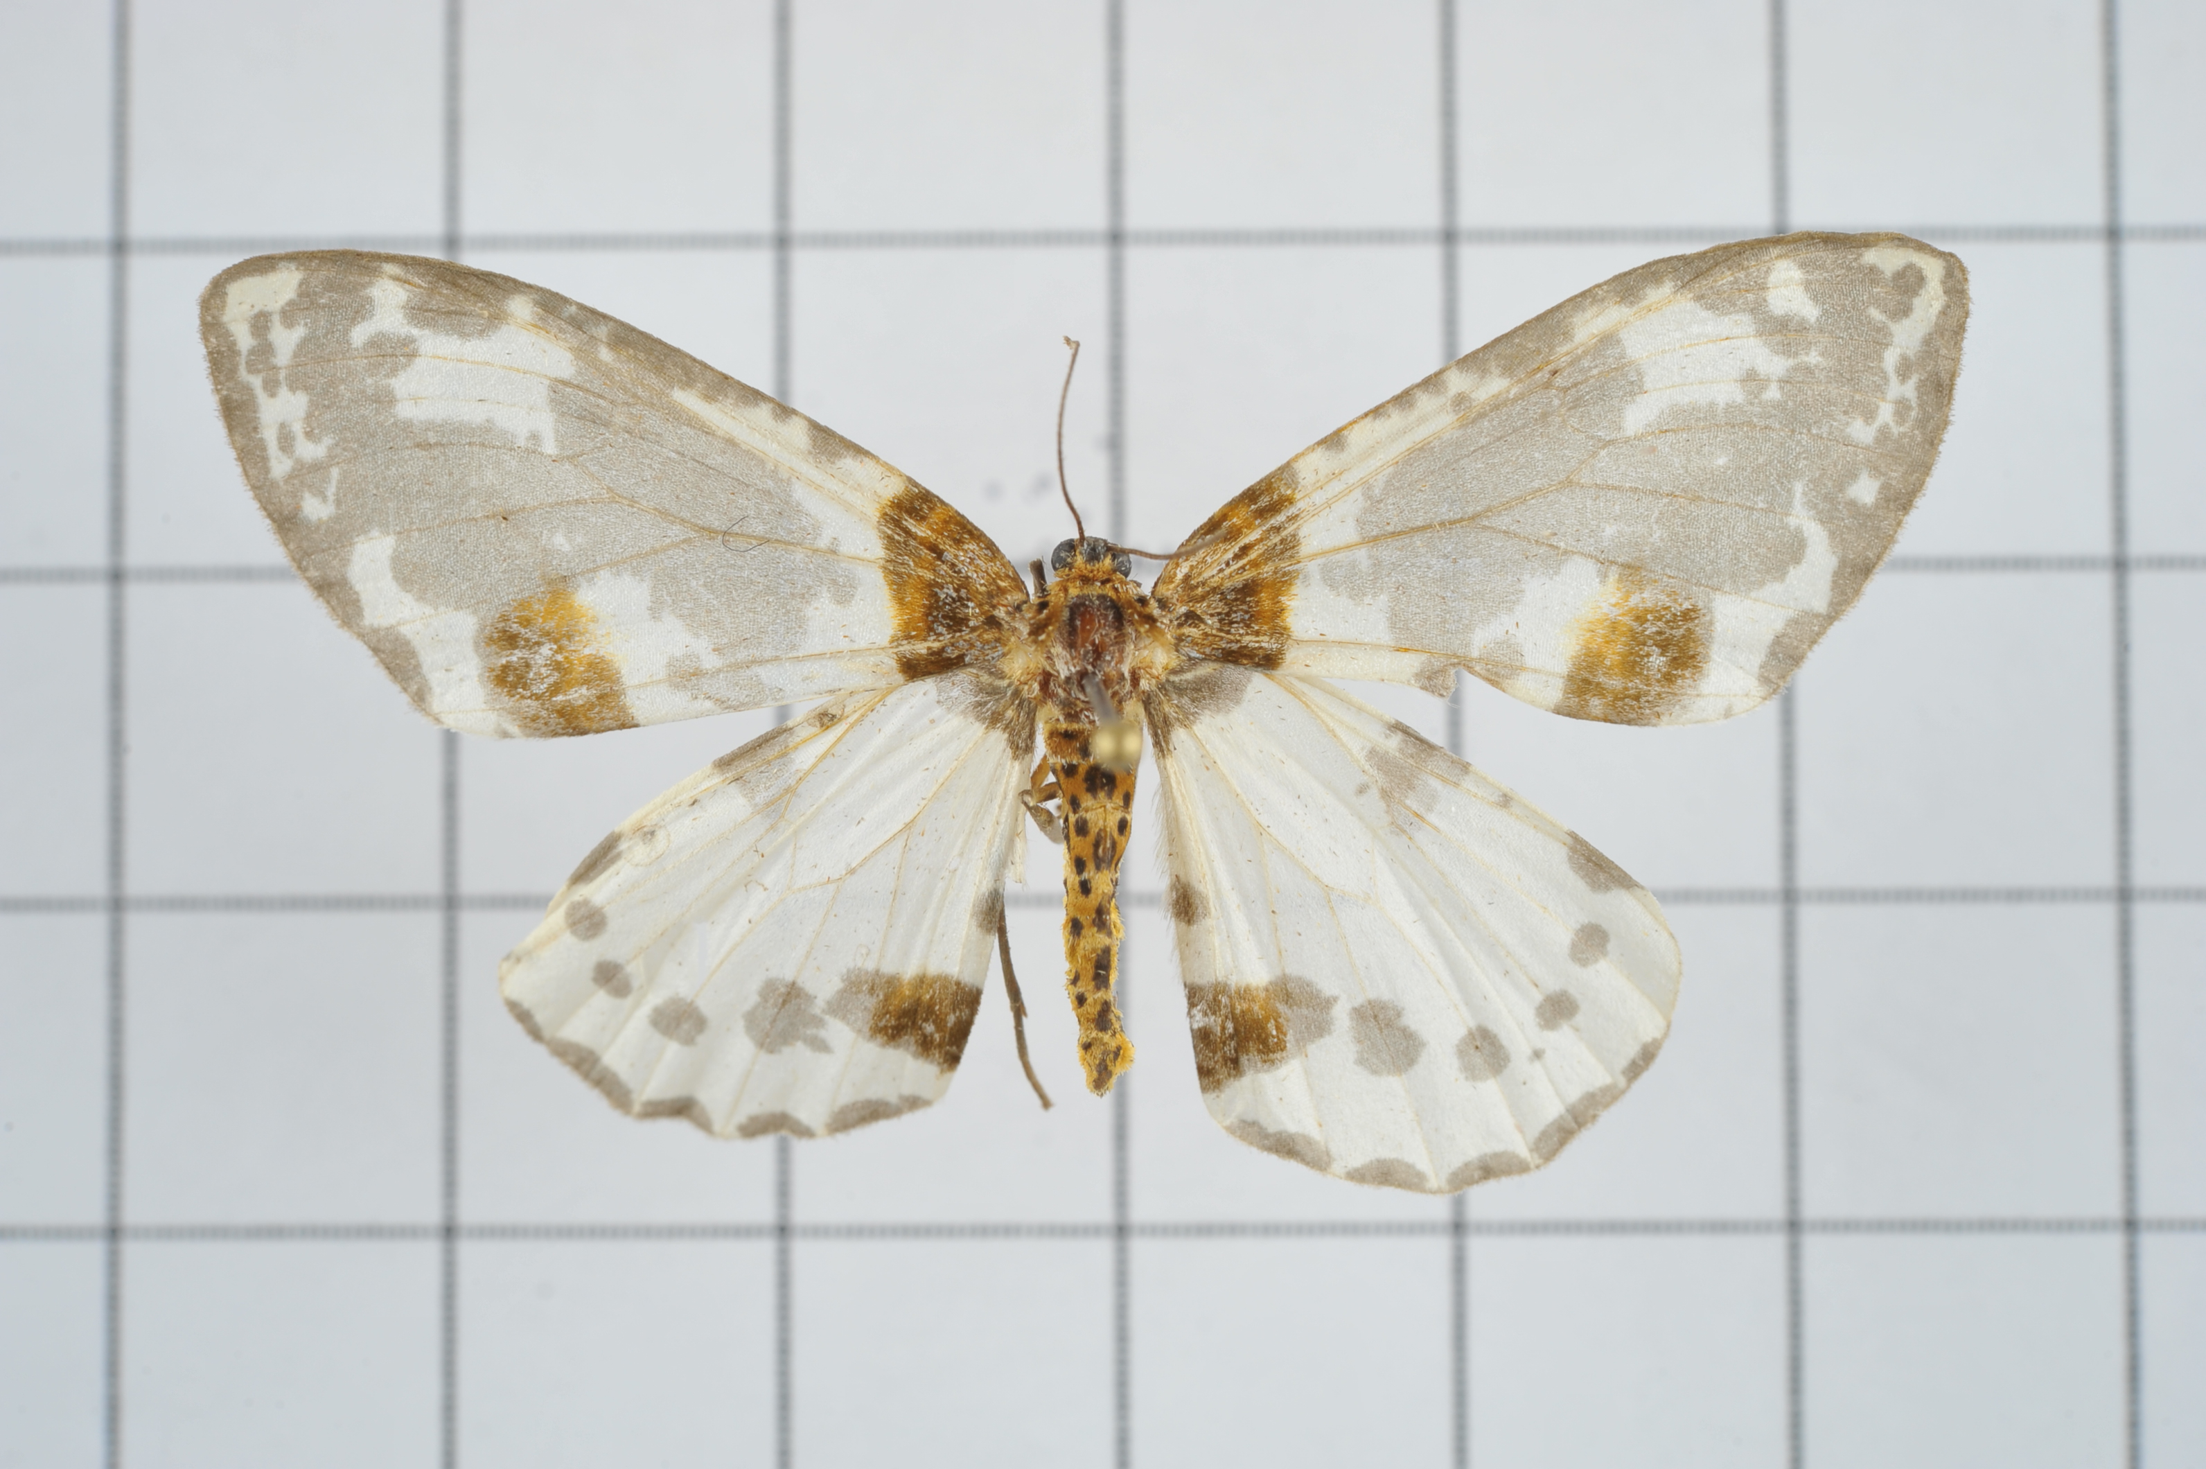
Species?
Abraxas cupreilluminata
